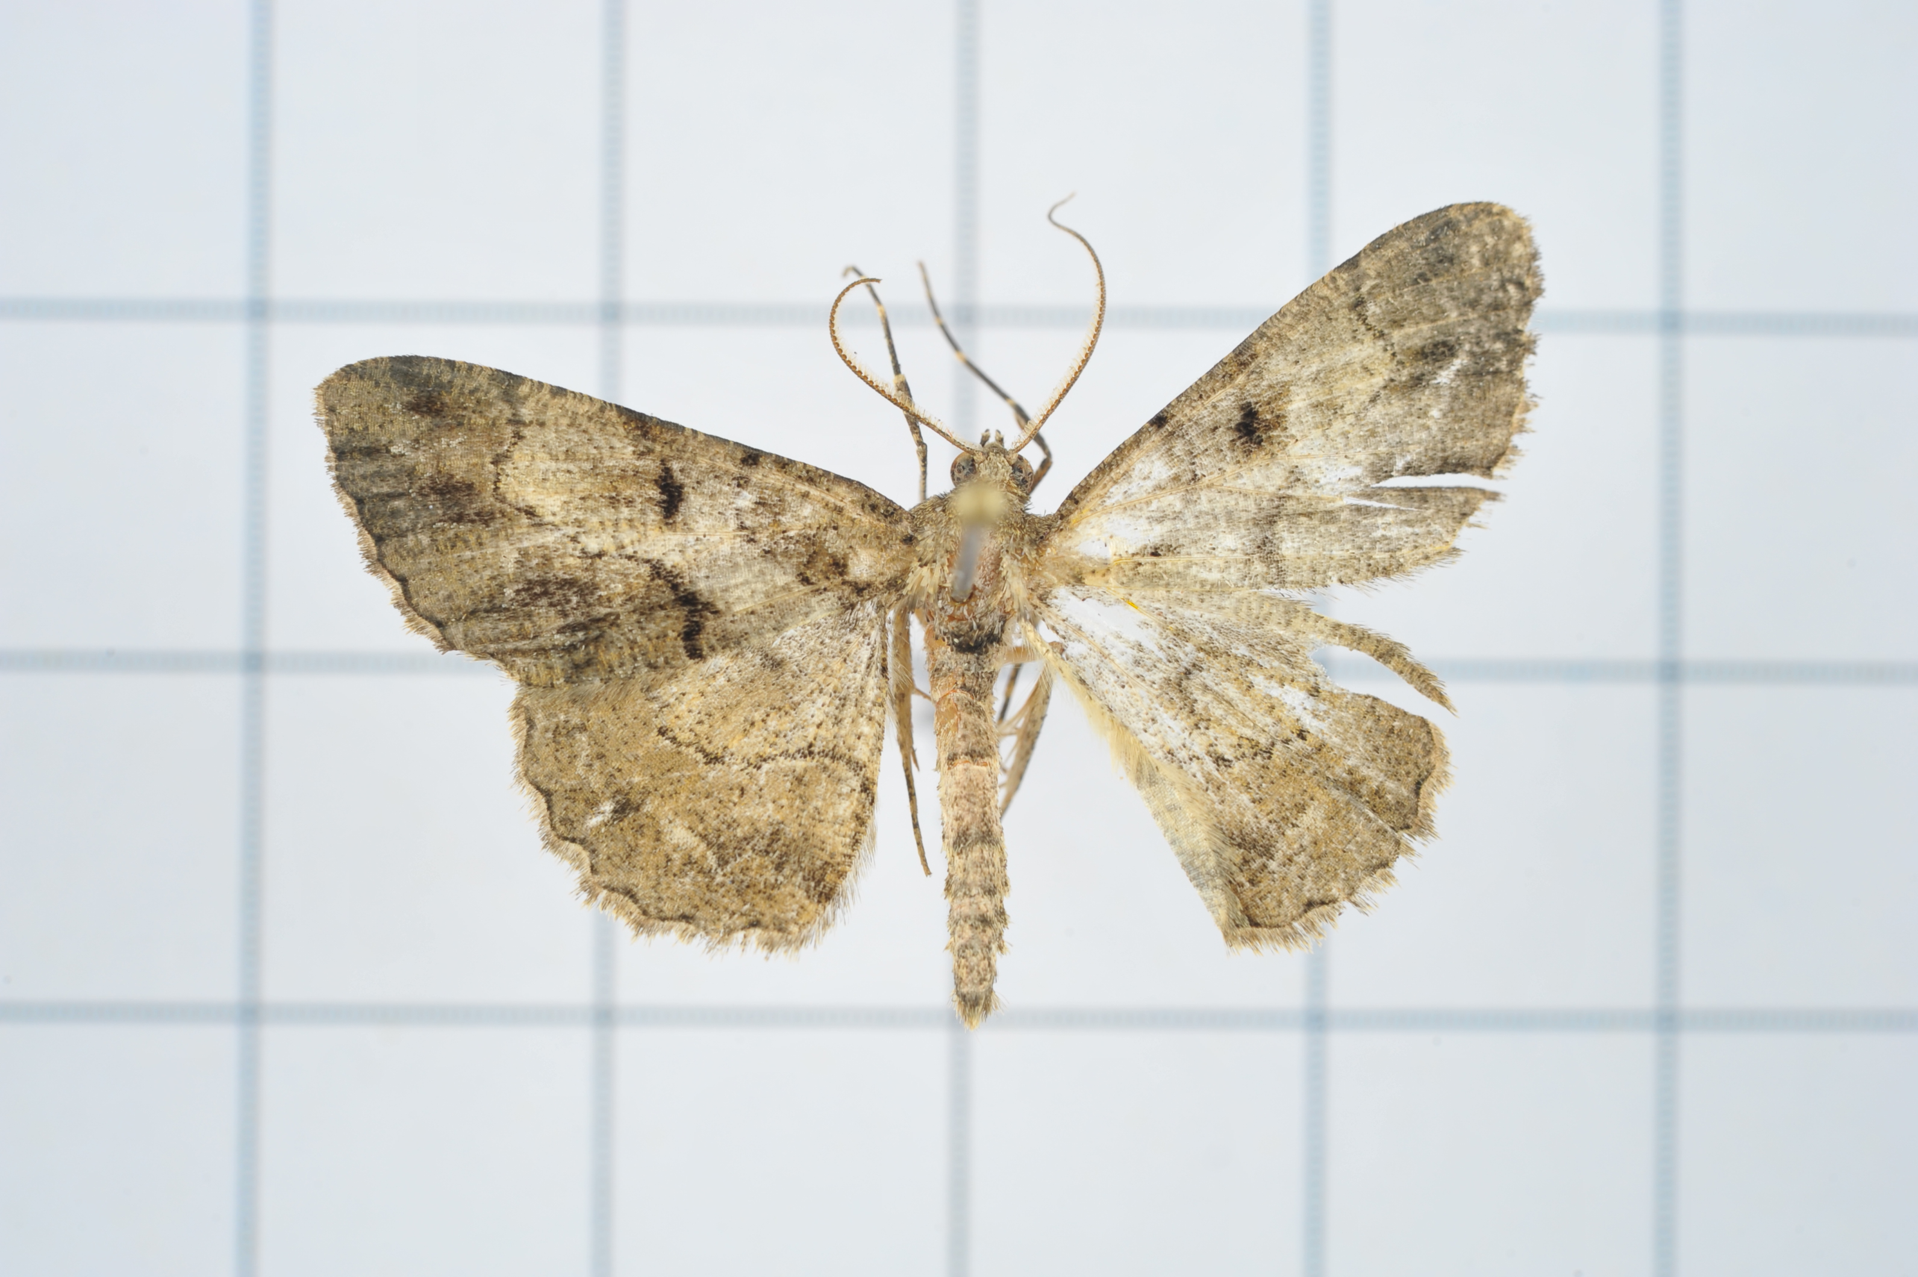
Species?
Psilalcis pulveraria
